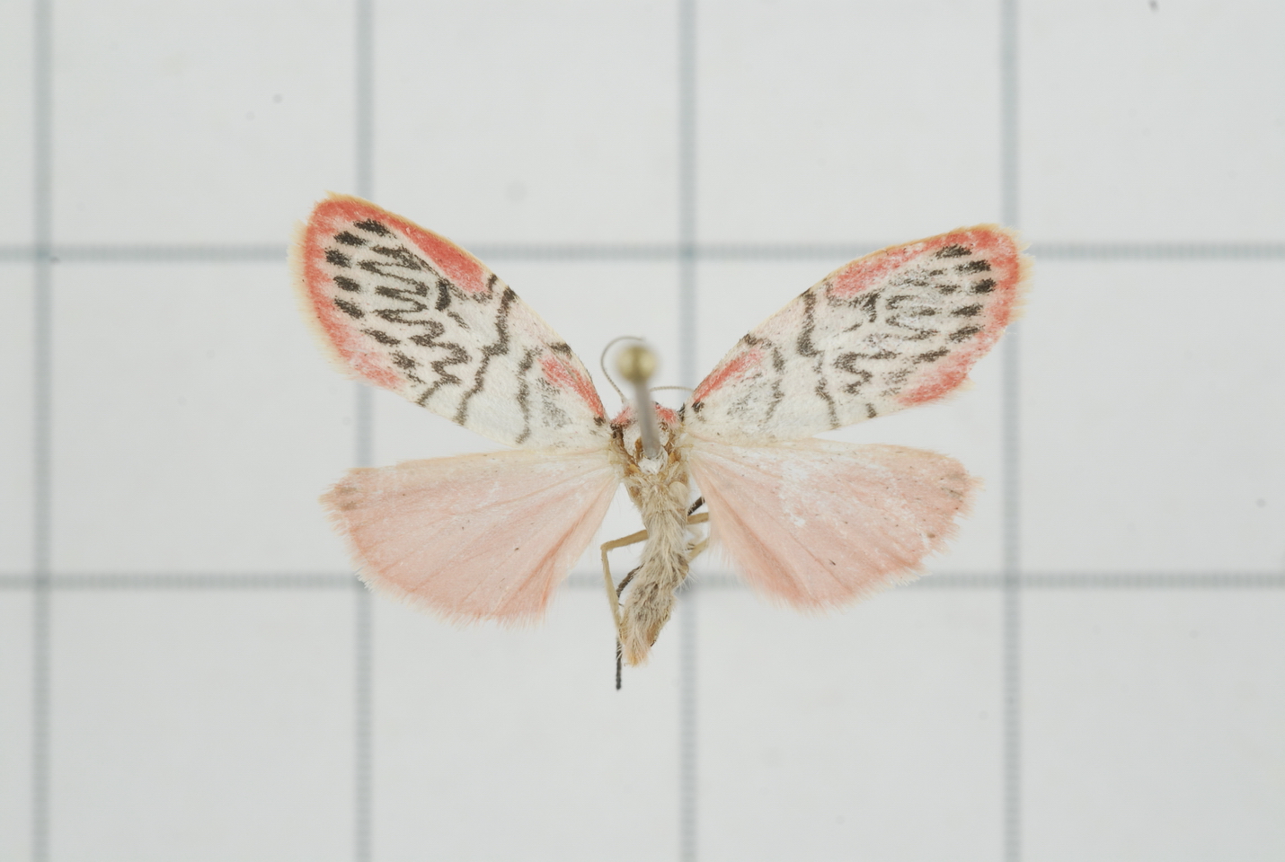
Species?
Miltochrista ziczac
